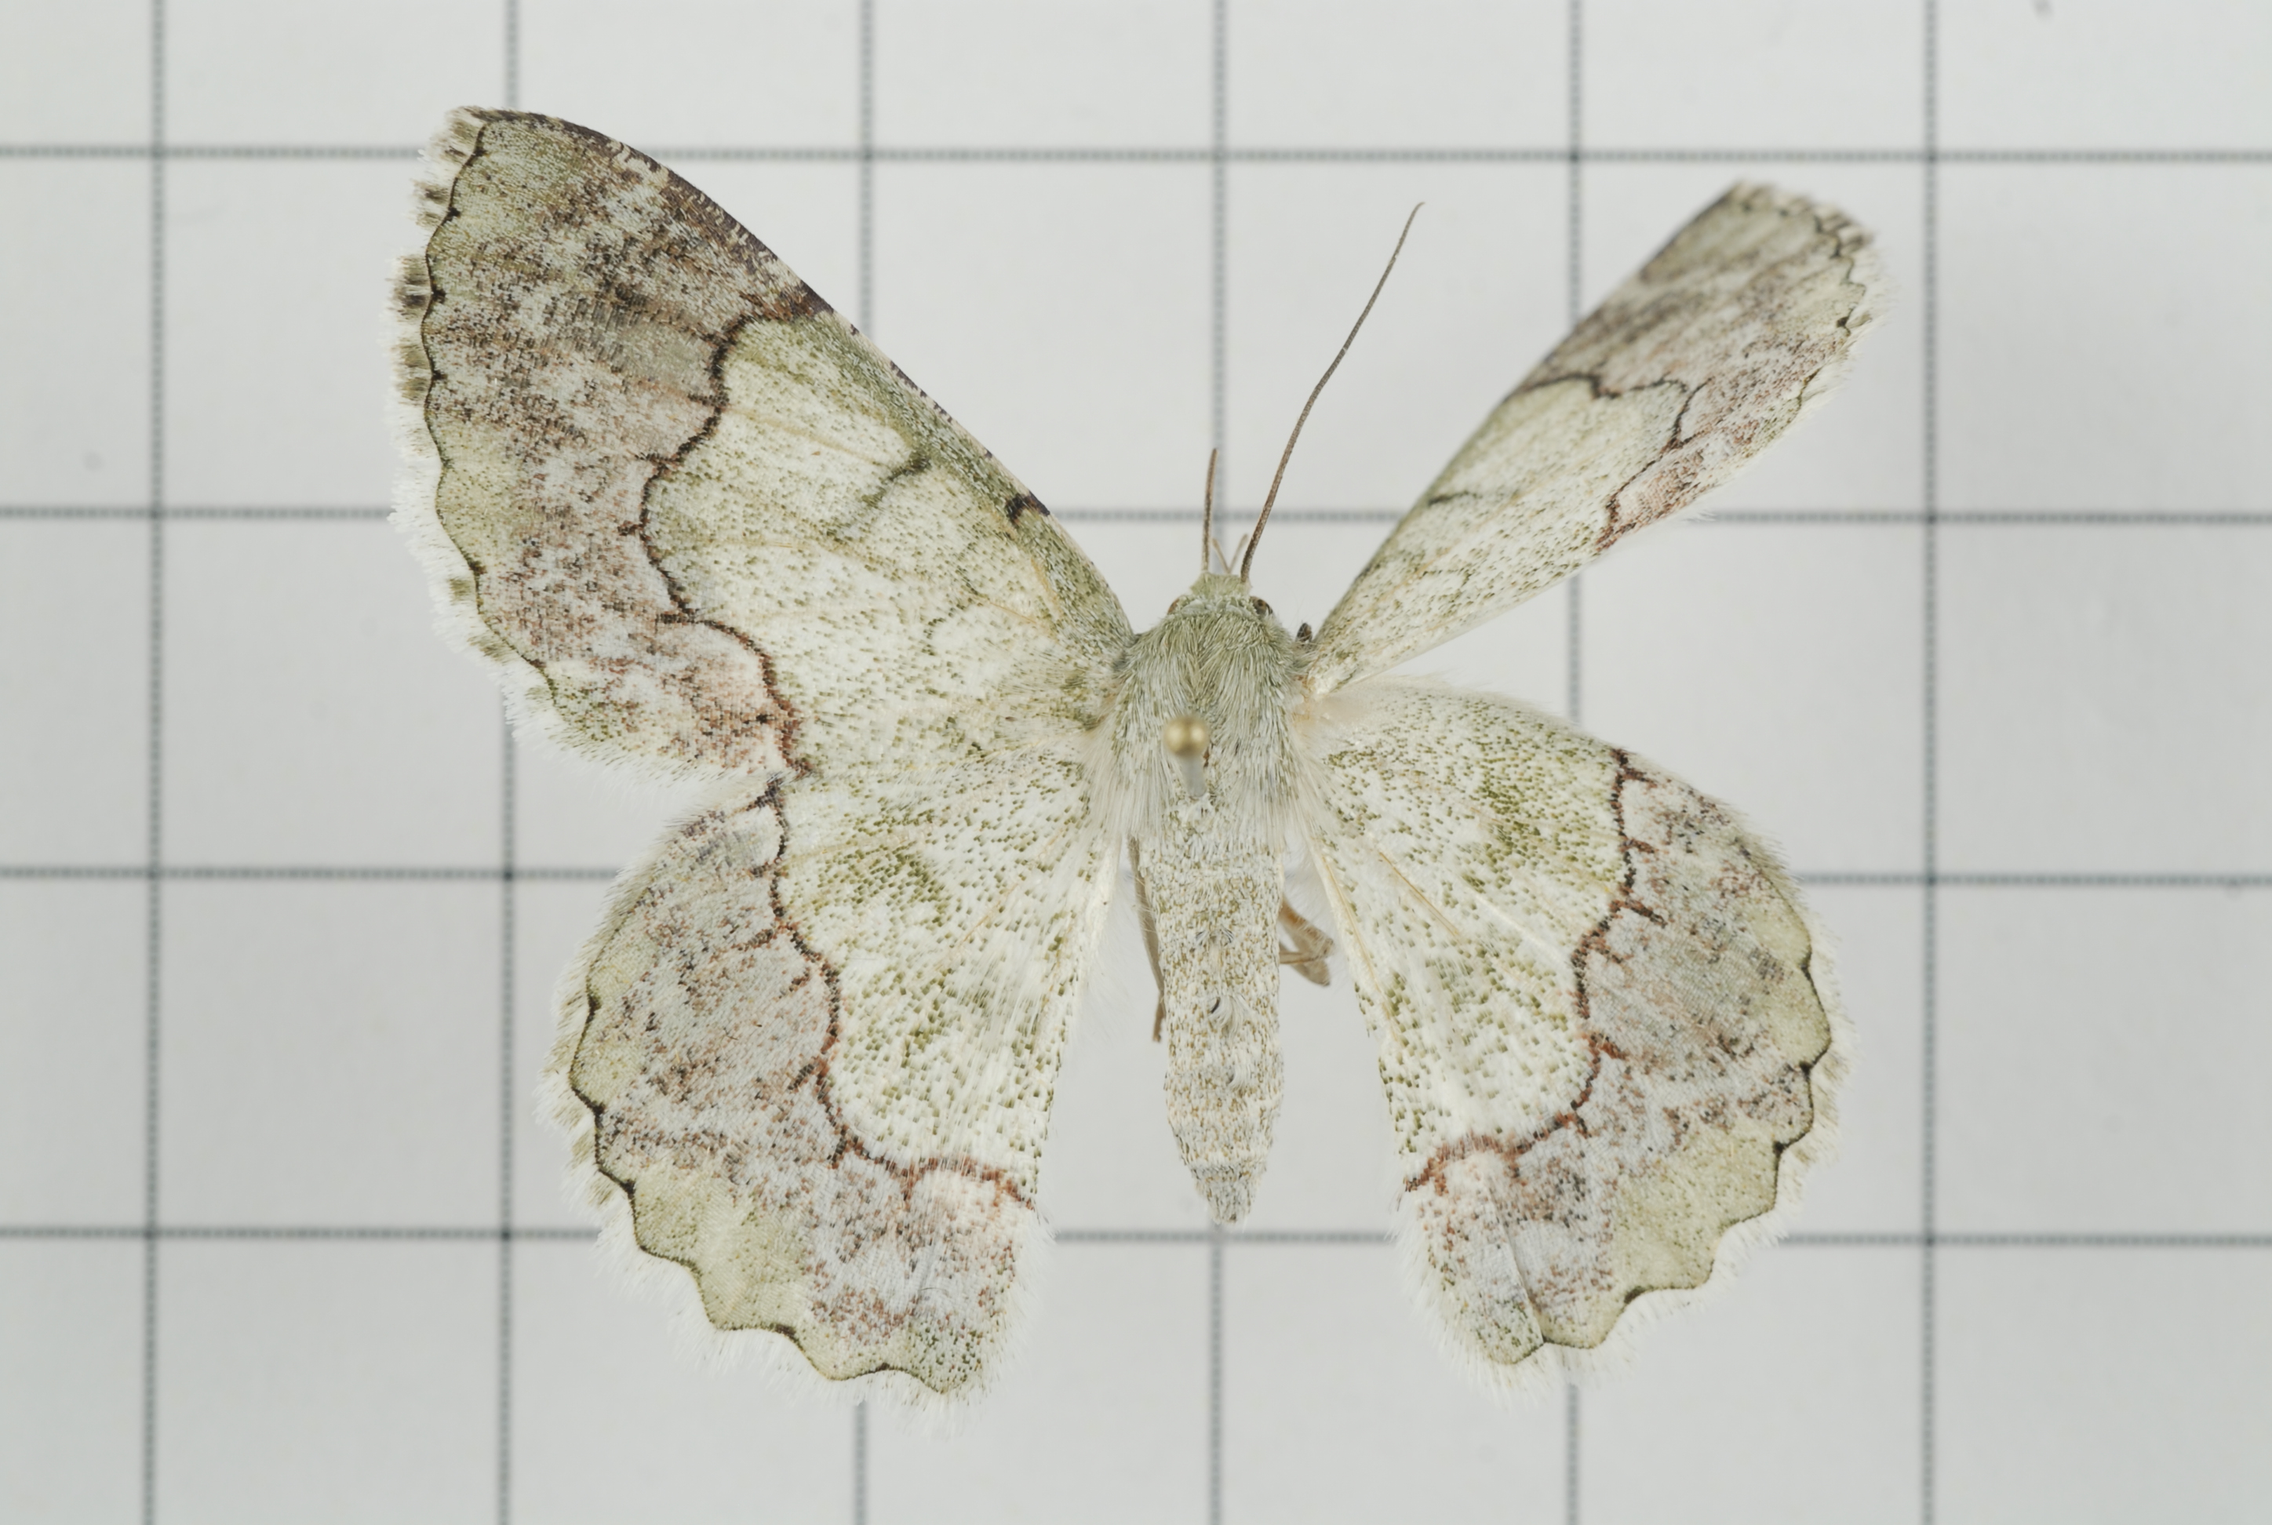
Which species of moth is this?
Pingasa ruginaria pacifica
